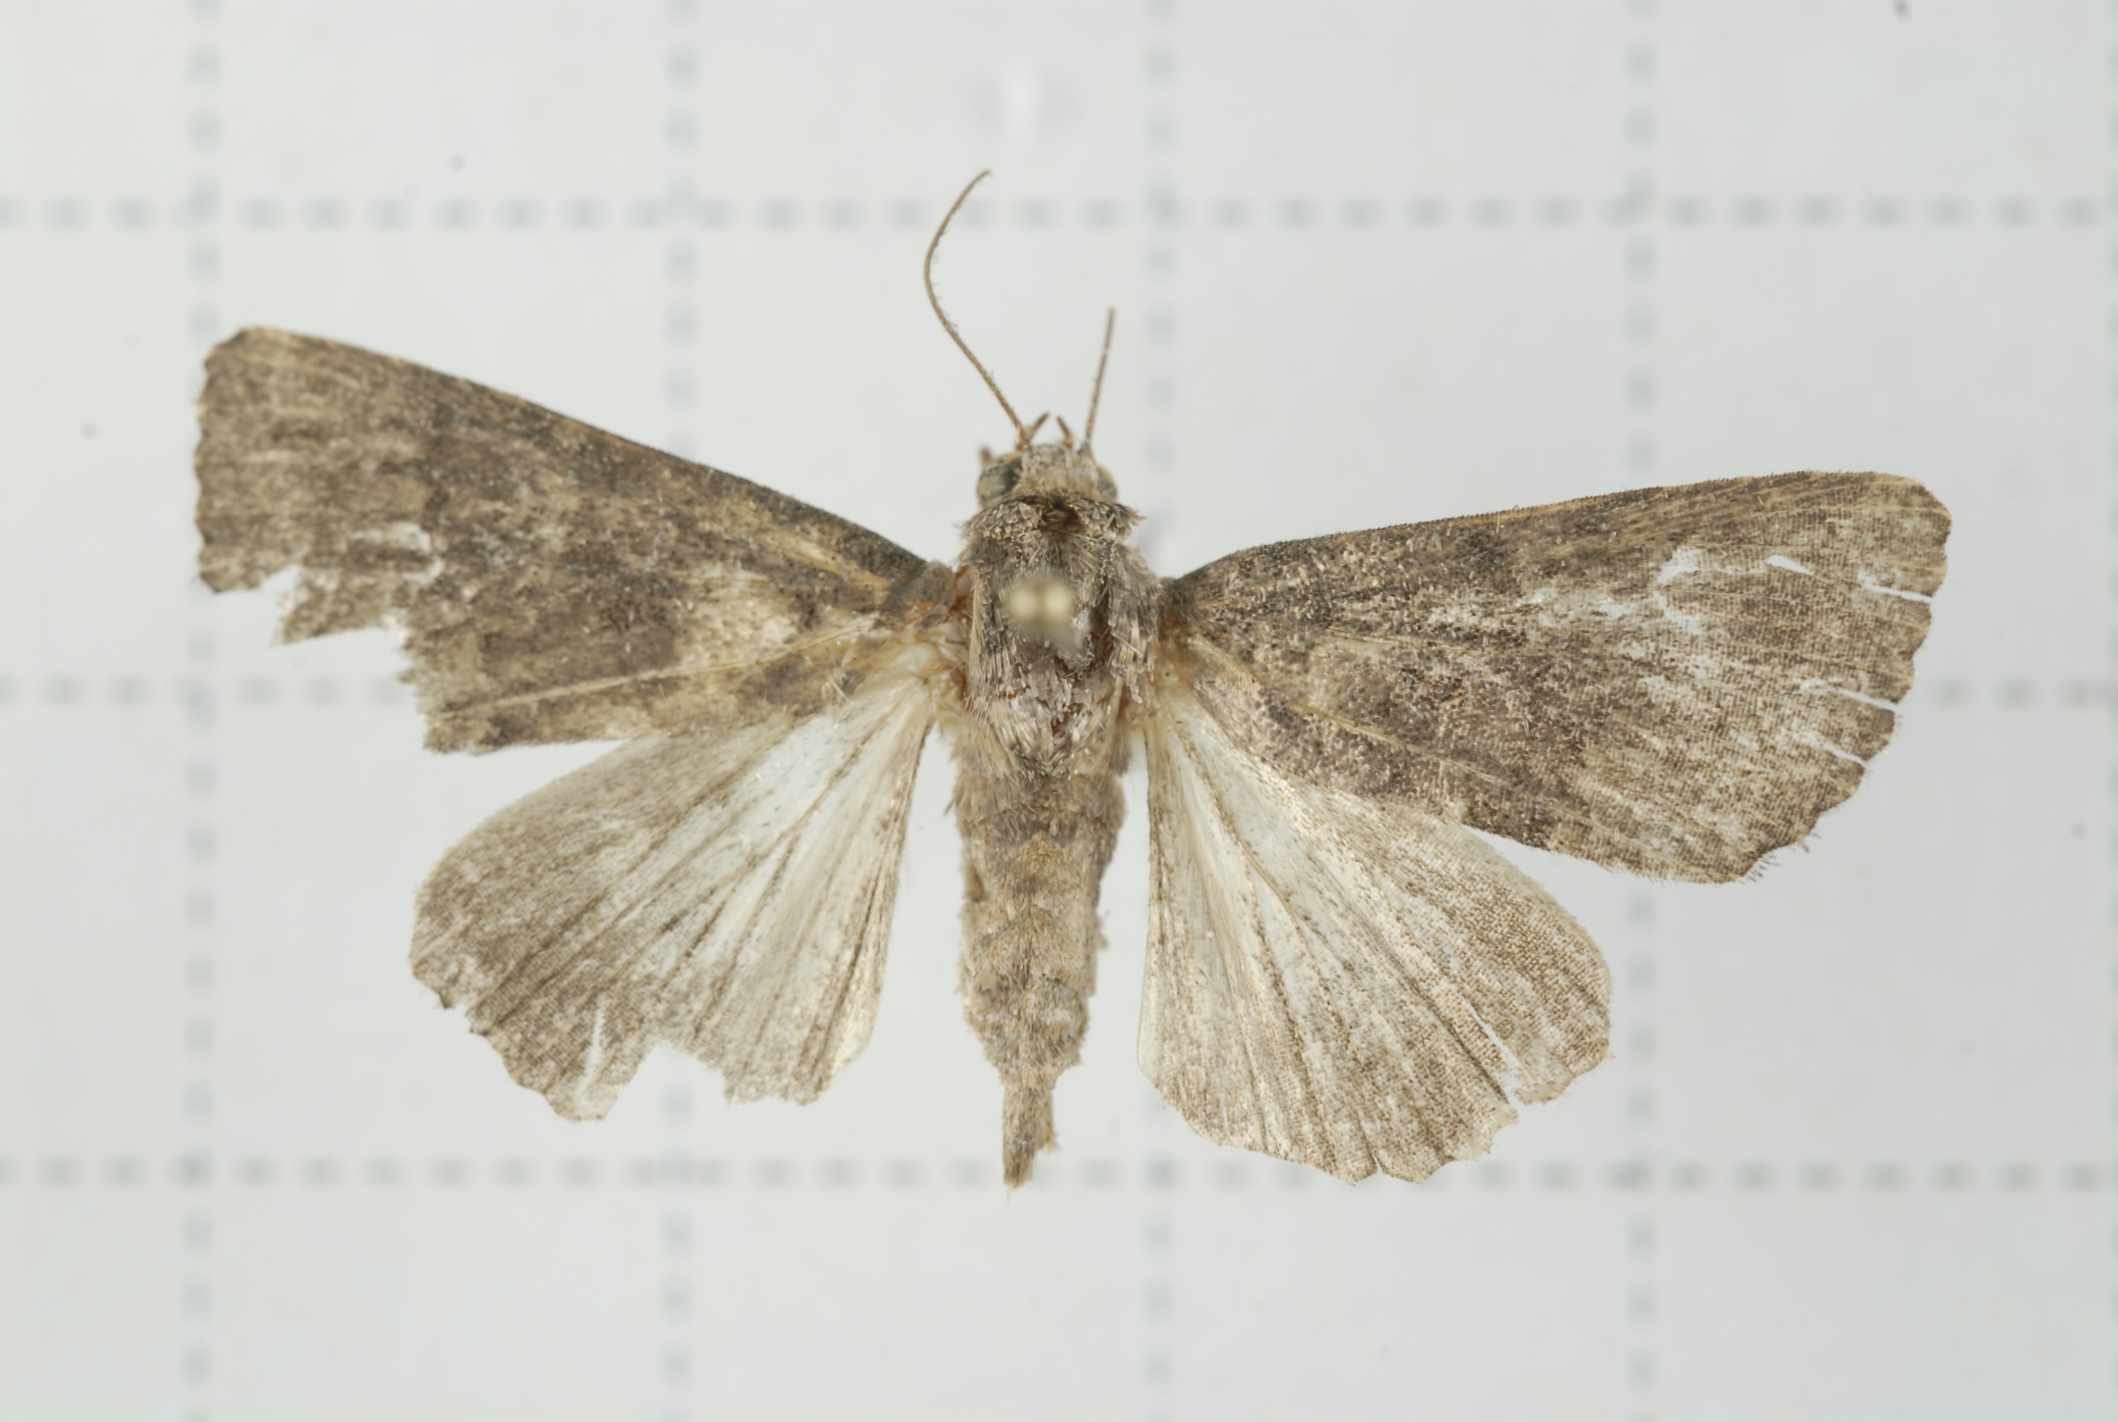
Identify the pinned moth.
Condica illecta
